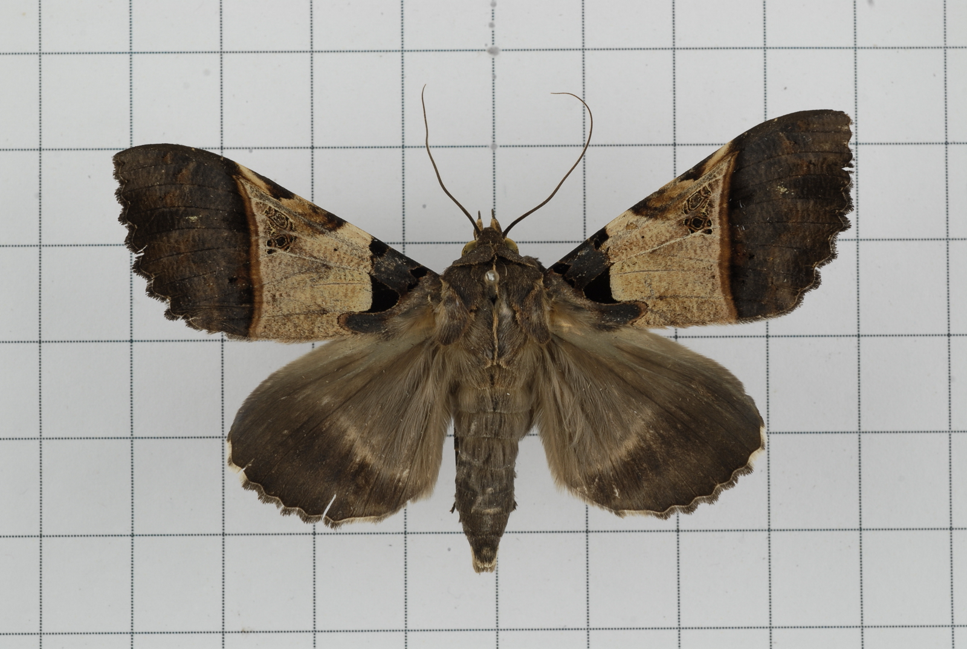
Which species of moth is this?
Serrodes campana
